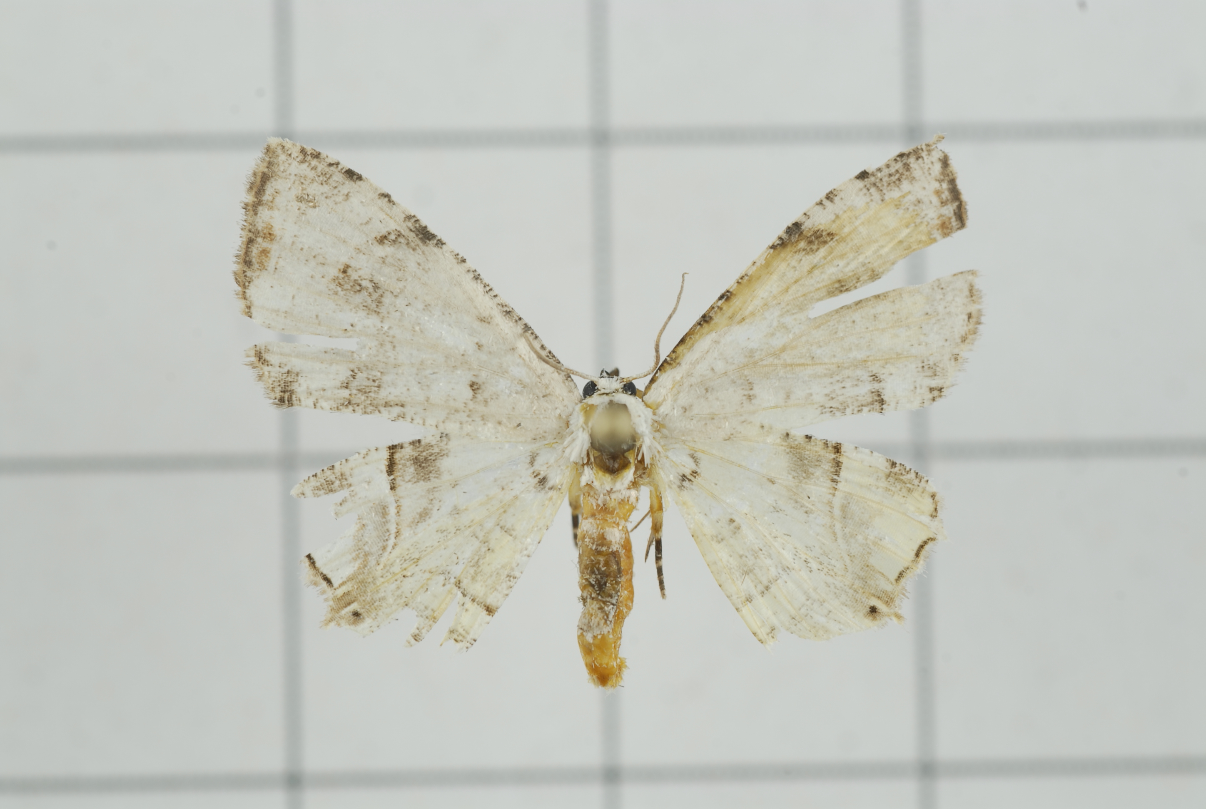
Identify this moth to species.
Dysaethria cretacea
